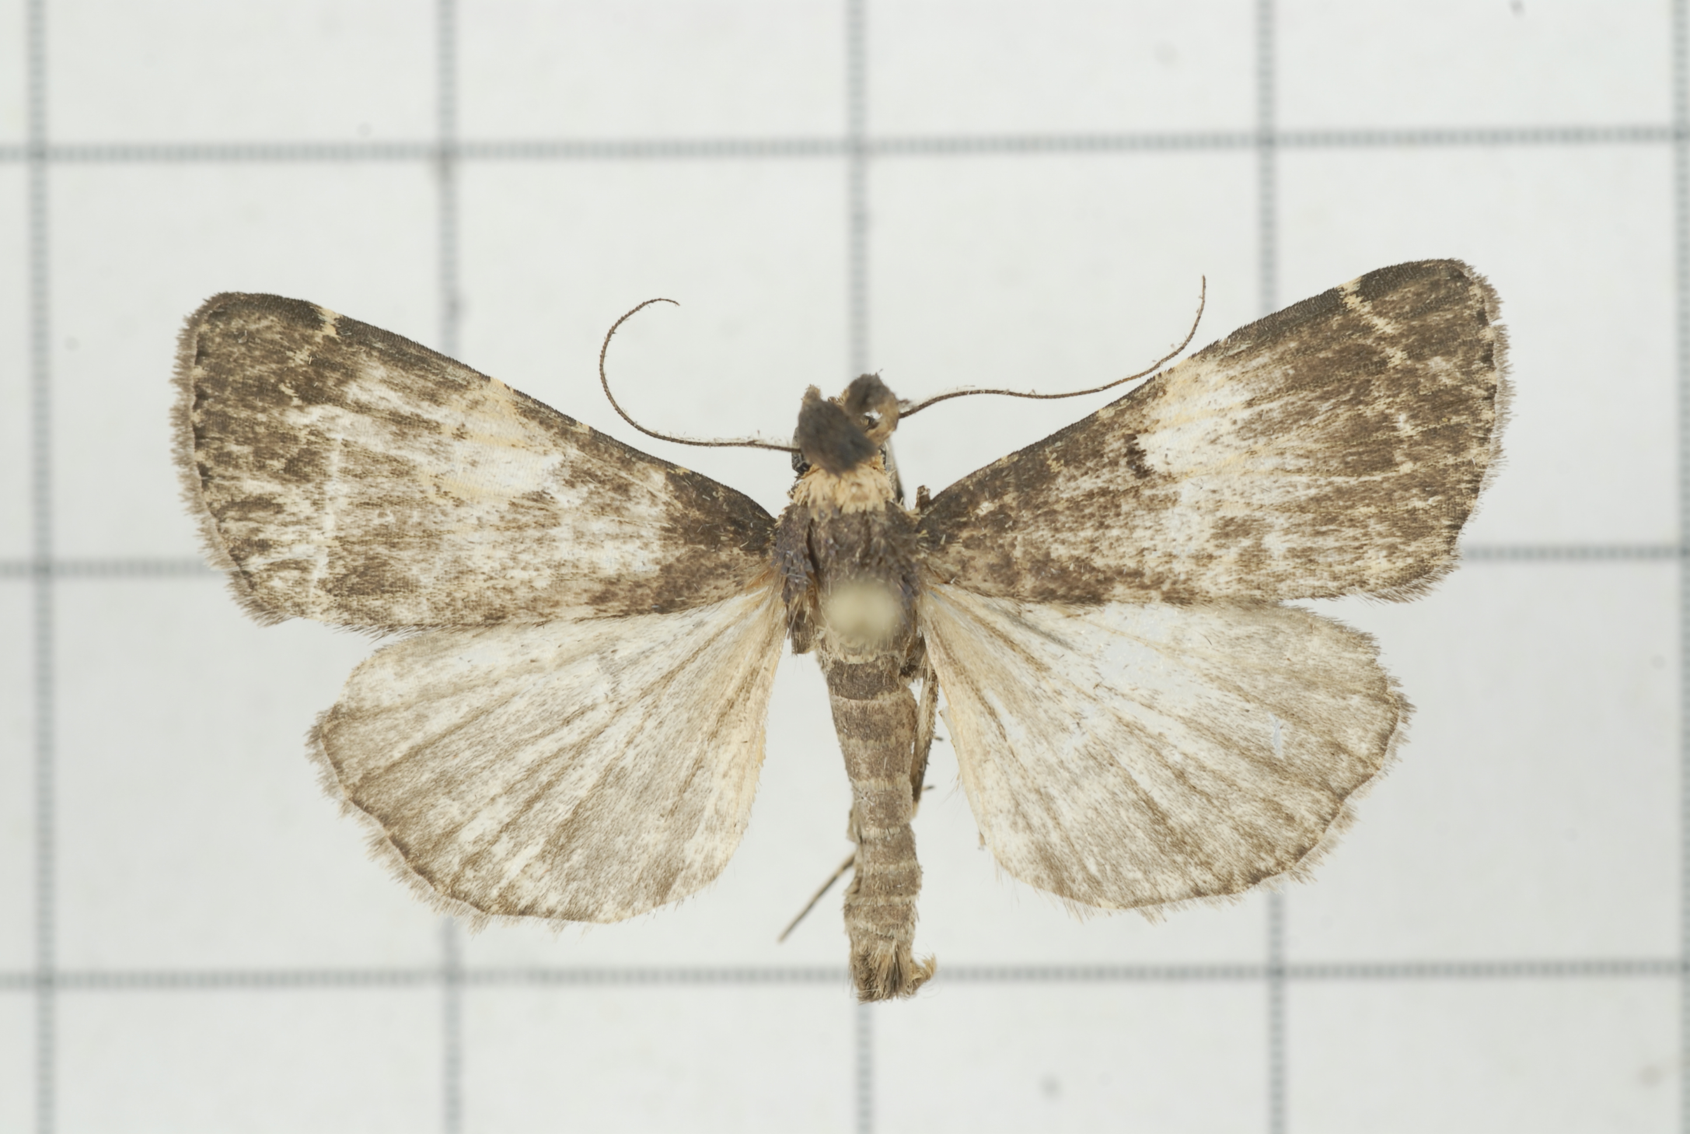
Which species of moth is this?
Hydrillodes gravatalis
